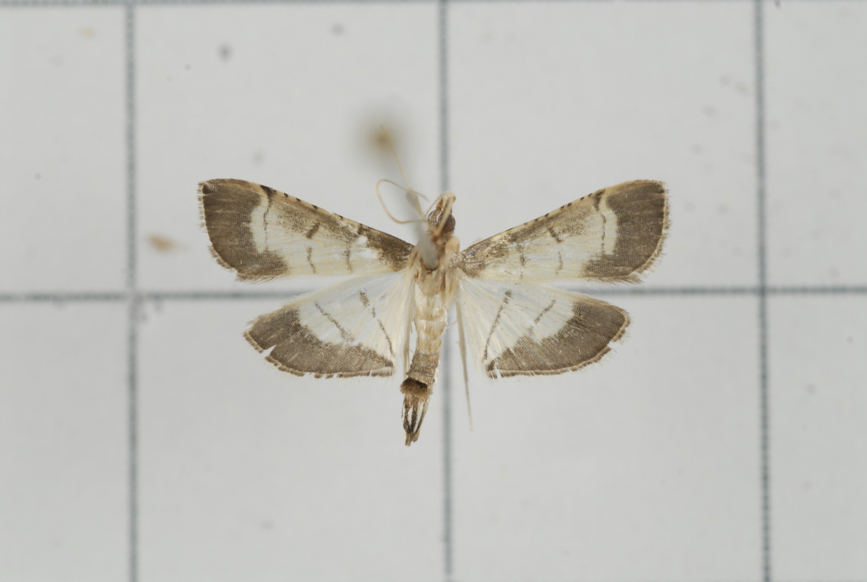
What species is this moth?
Cnaphalocrocis limbalis
